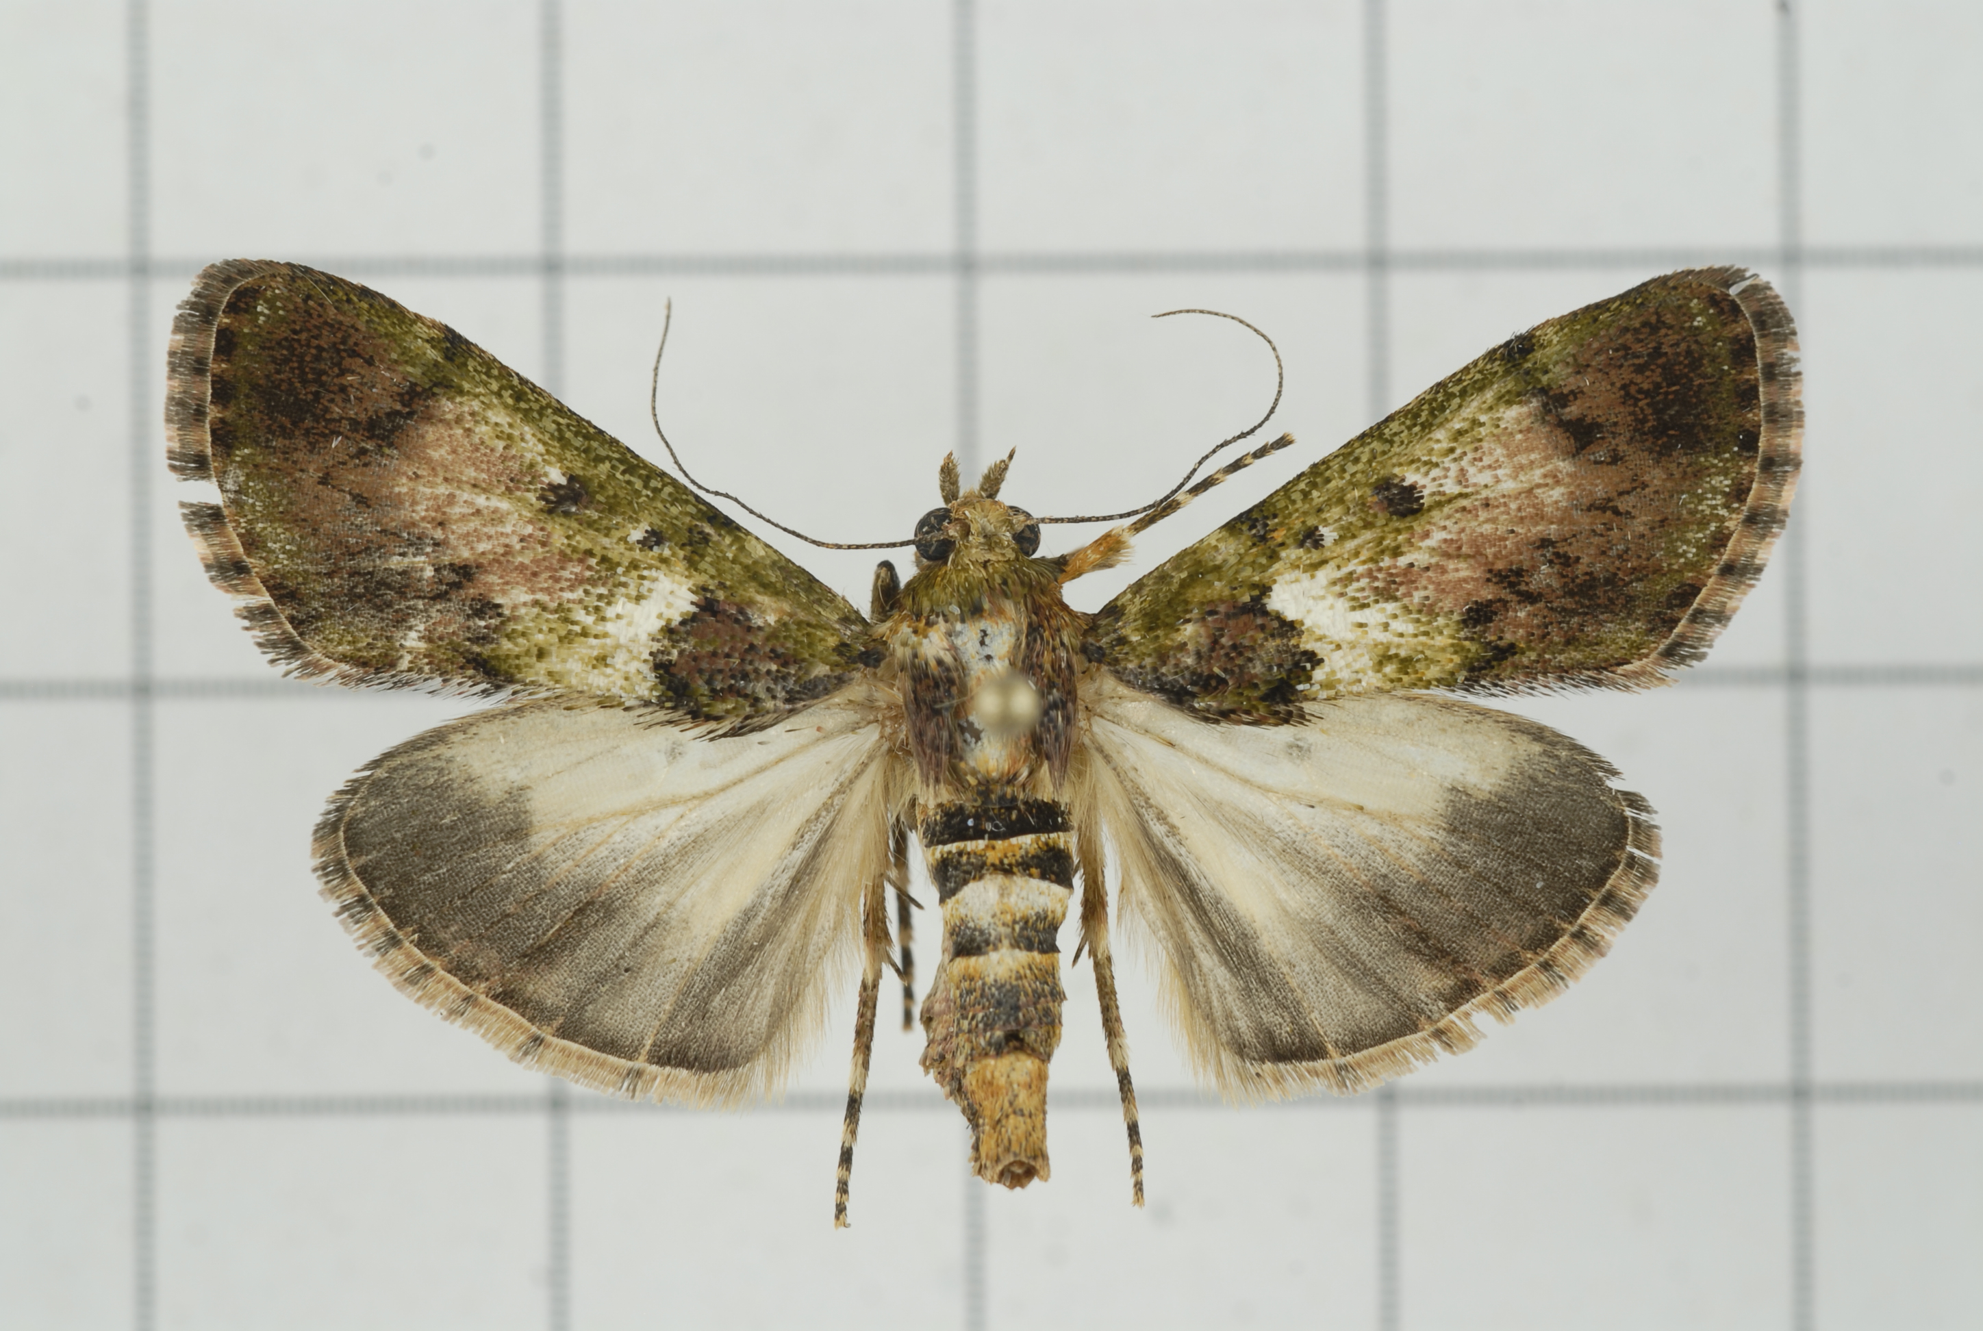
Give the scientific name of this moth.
Teliphasa nubilosa
